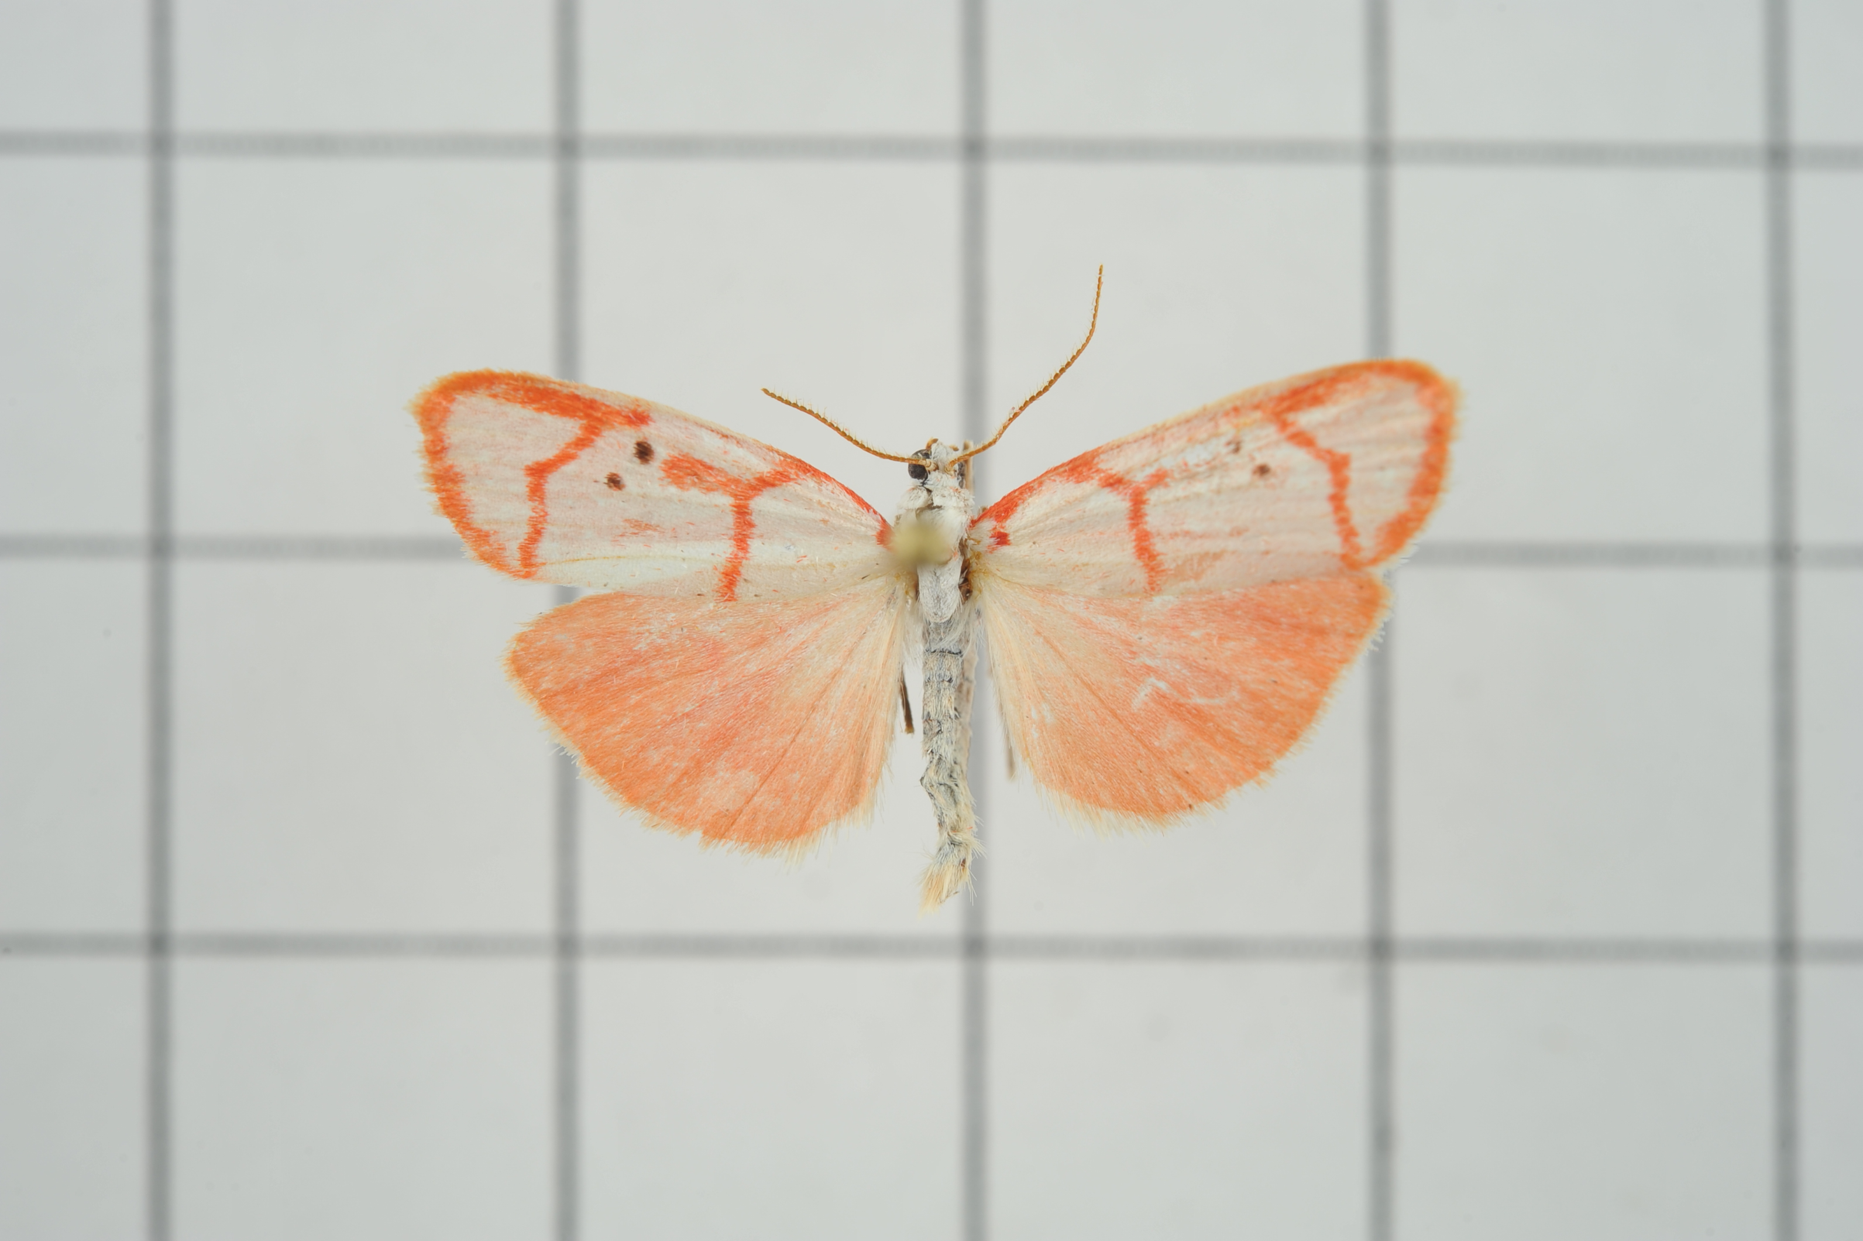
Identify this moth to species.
Cyana sanguinea
